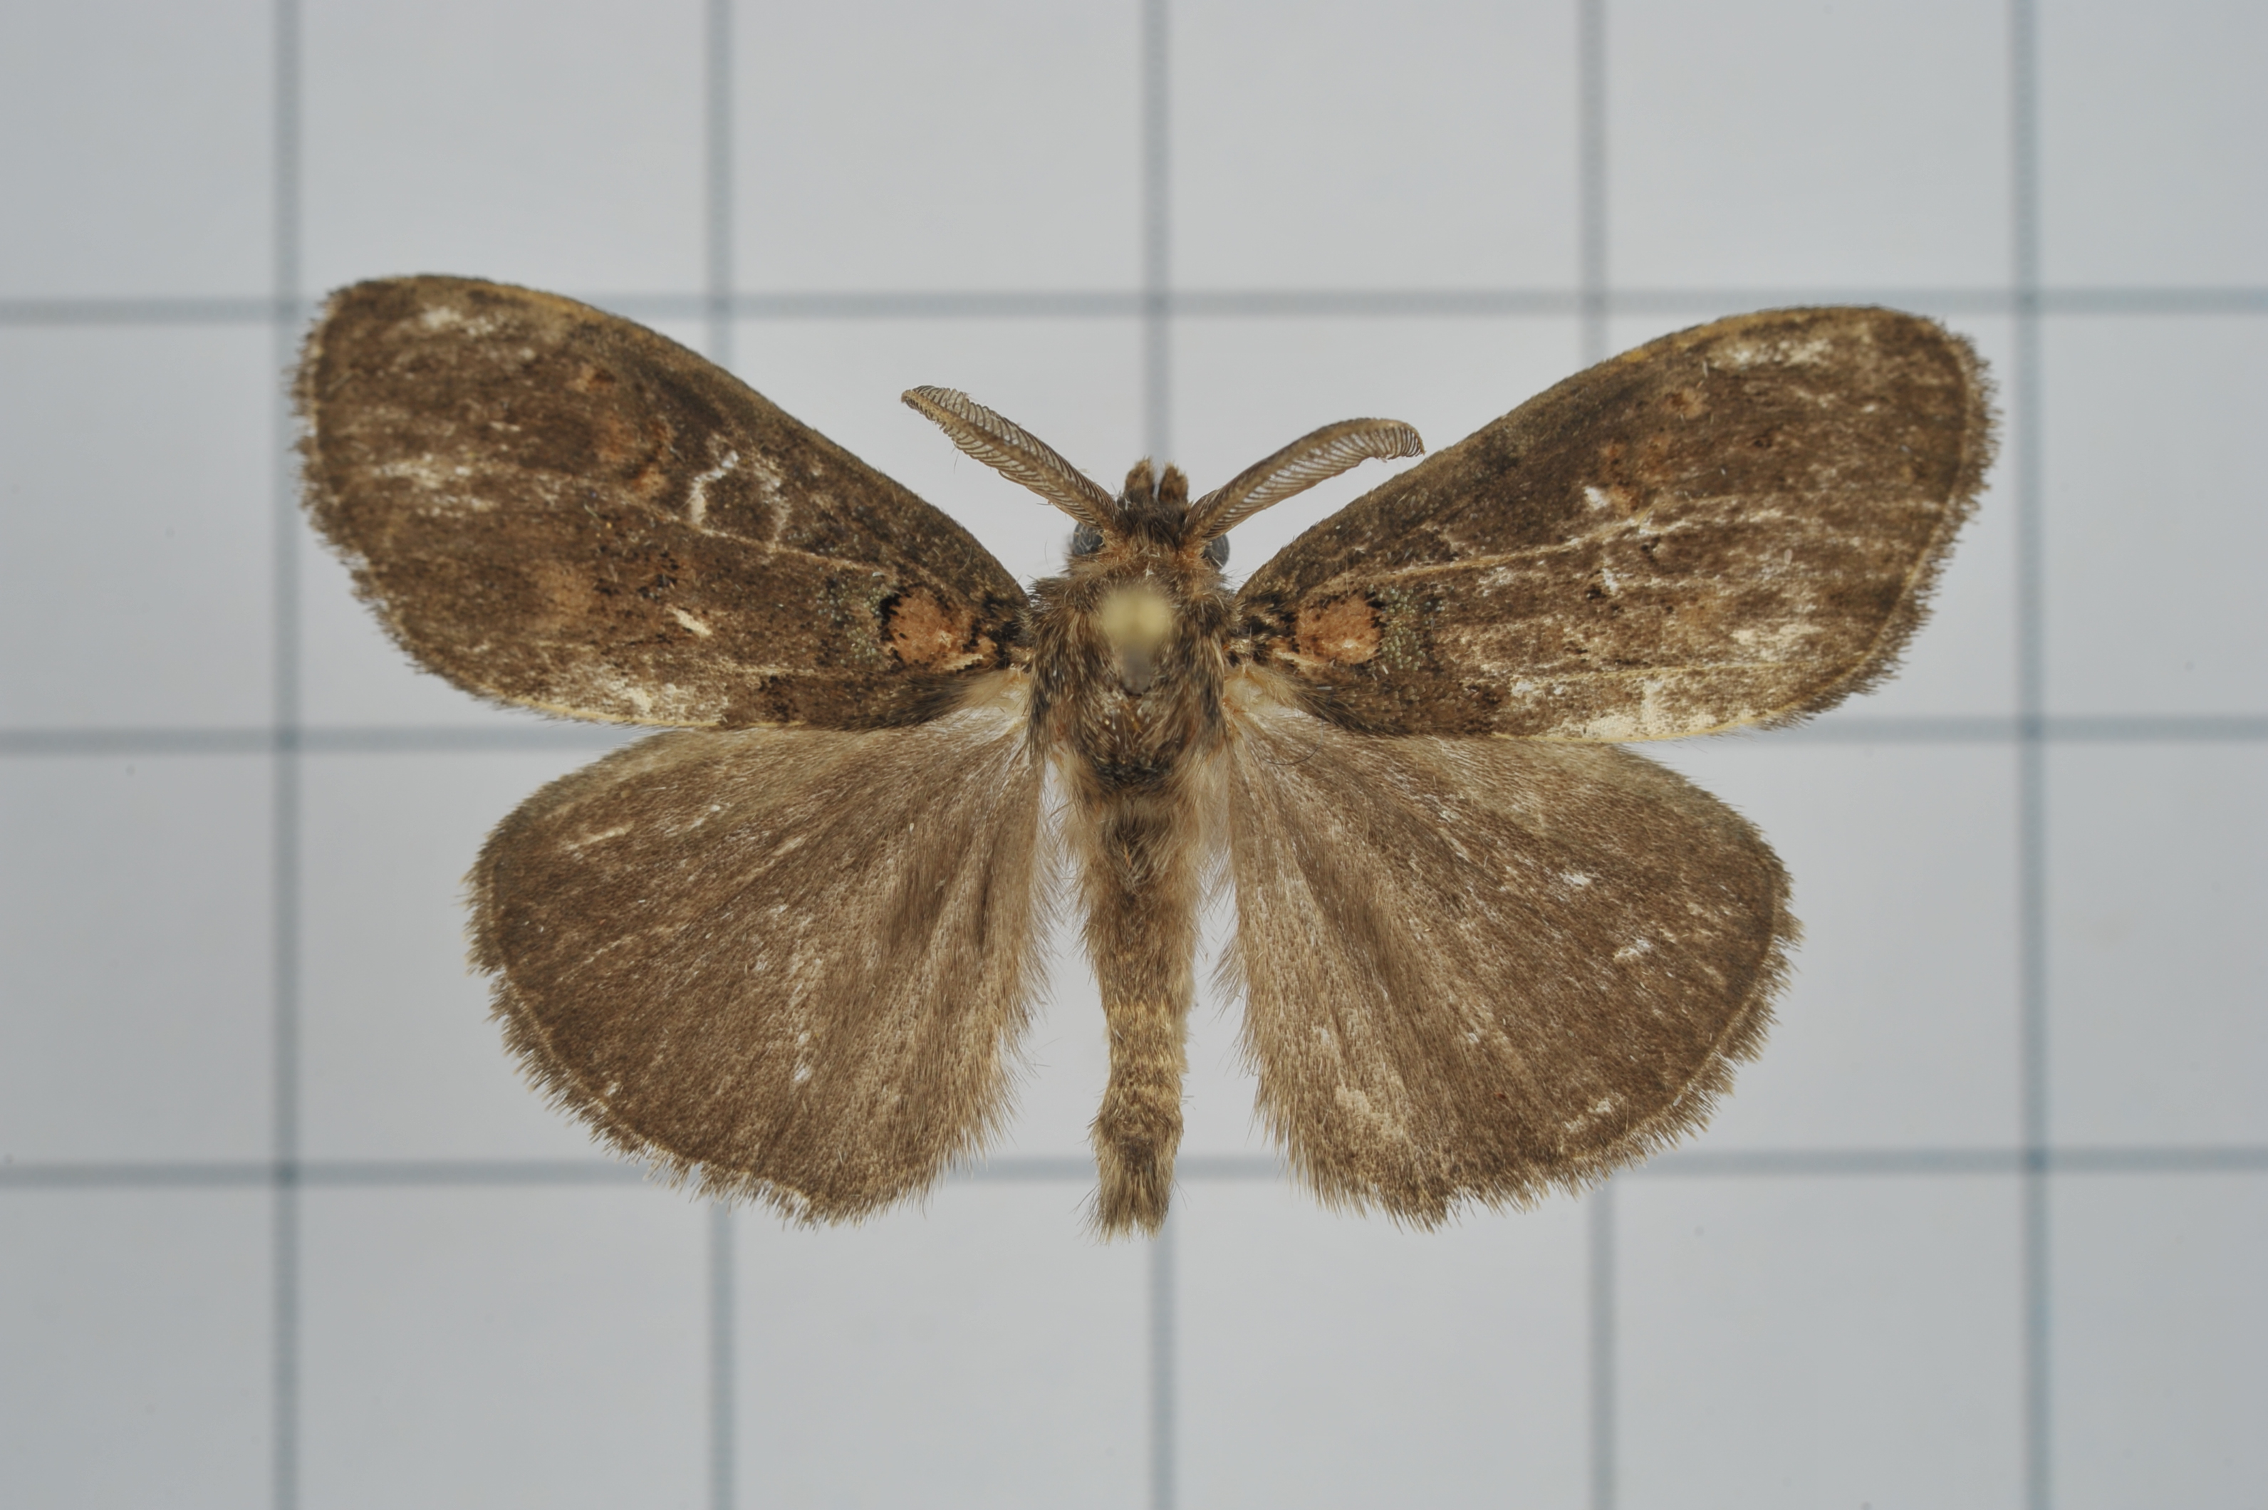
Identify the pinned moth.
Olene dudgeoni
